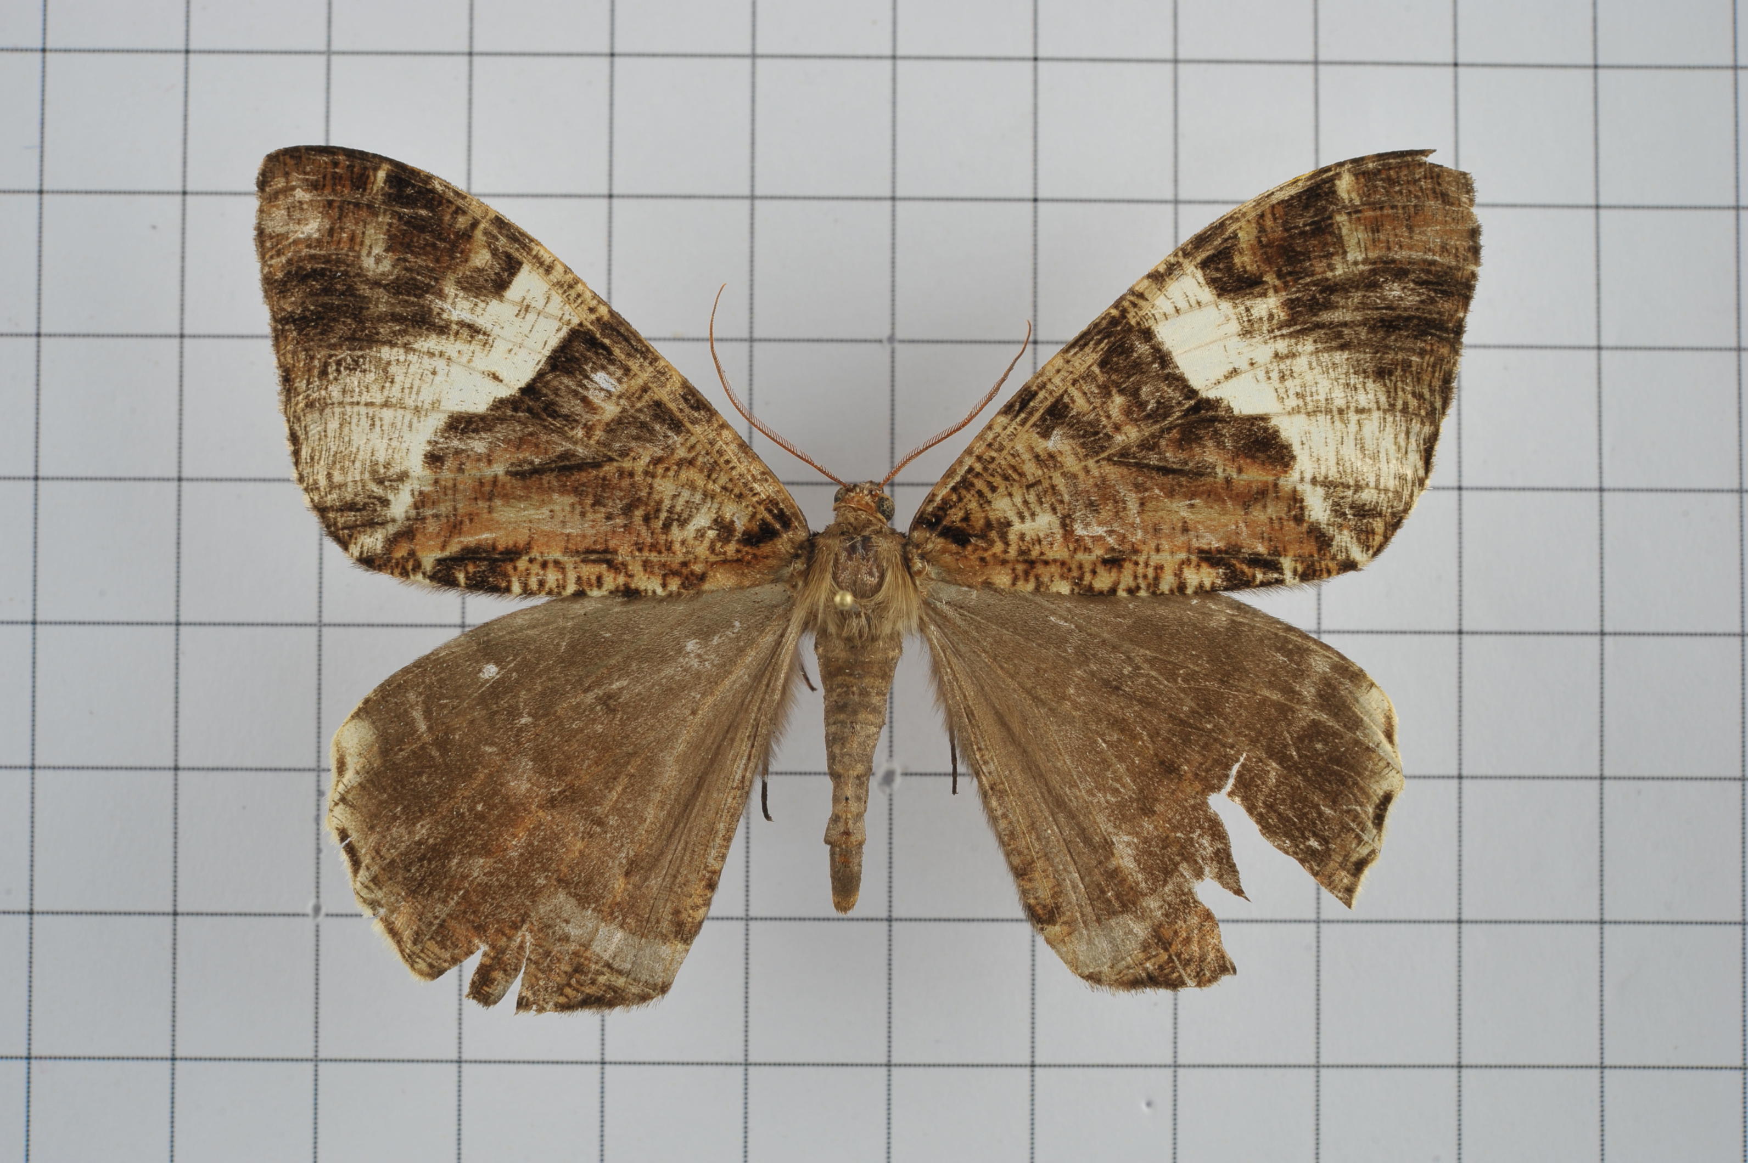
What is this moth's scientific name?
Xandrames dholaria
